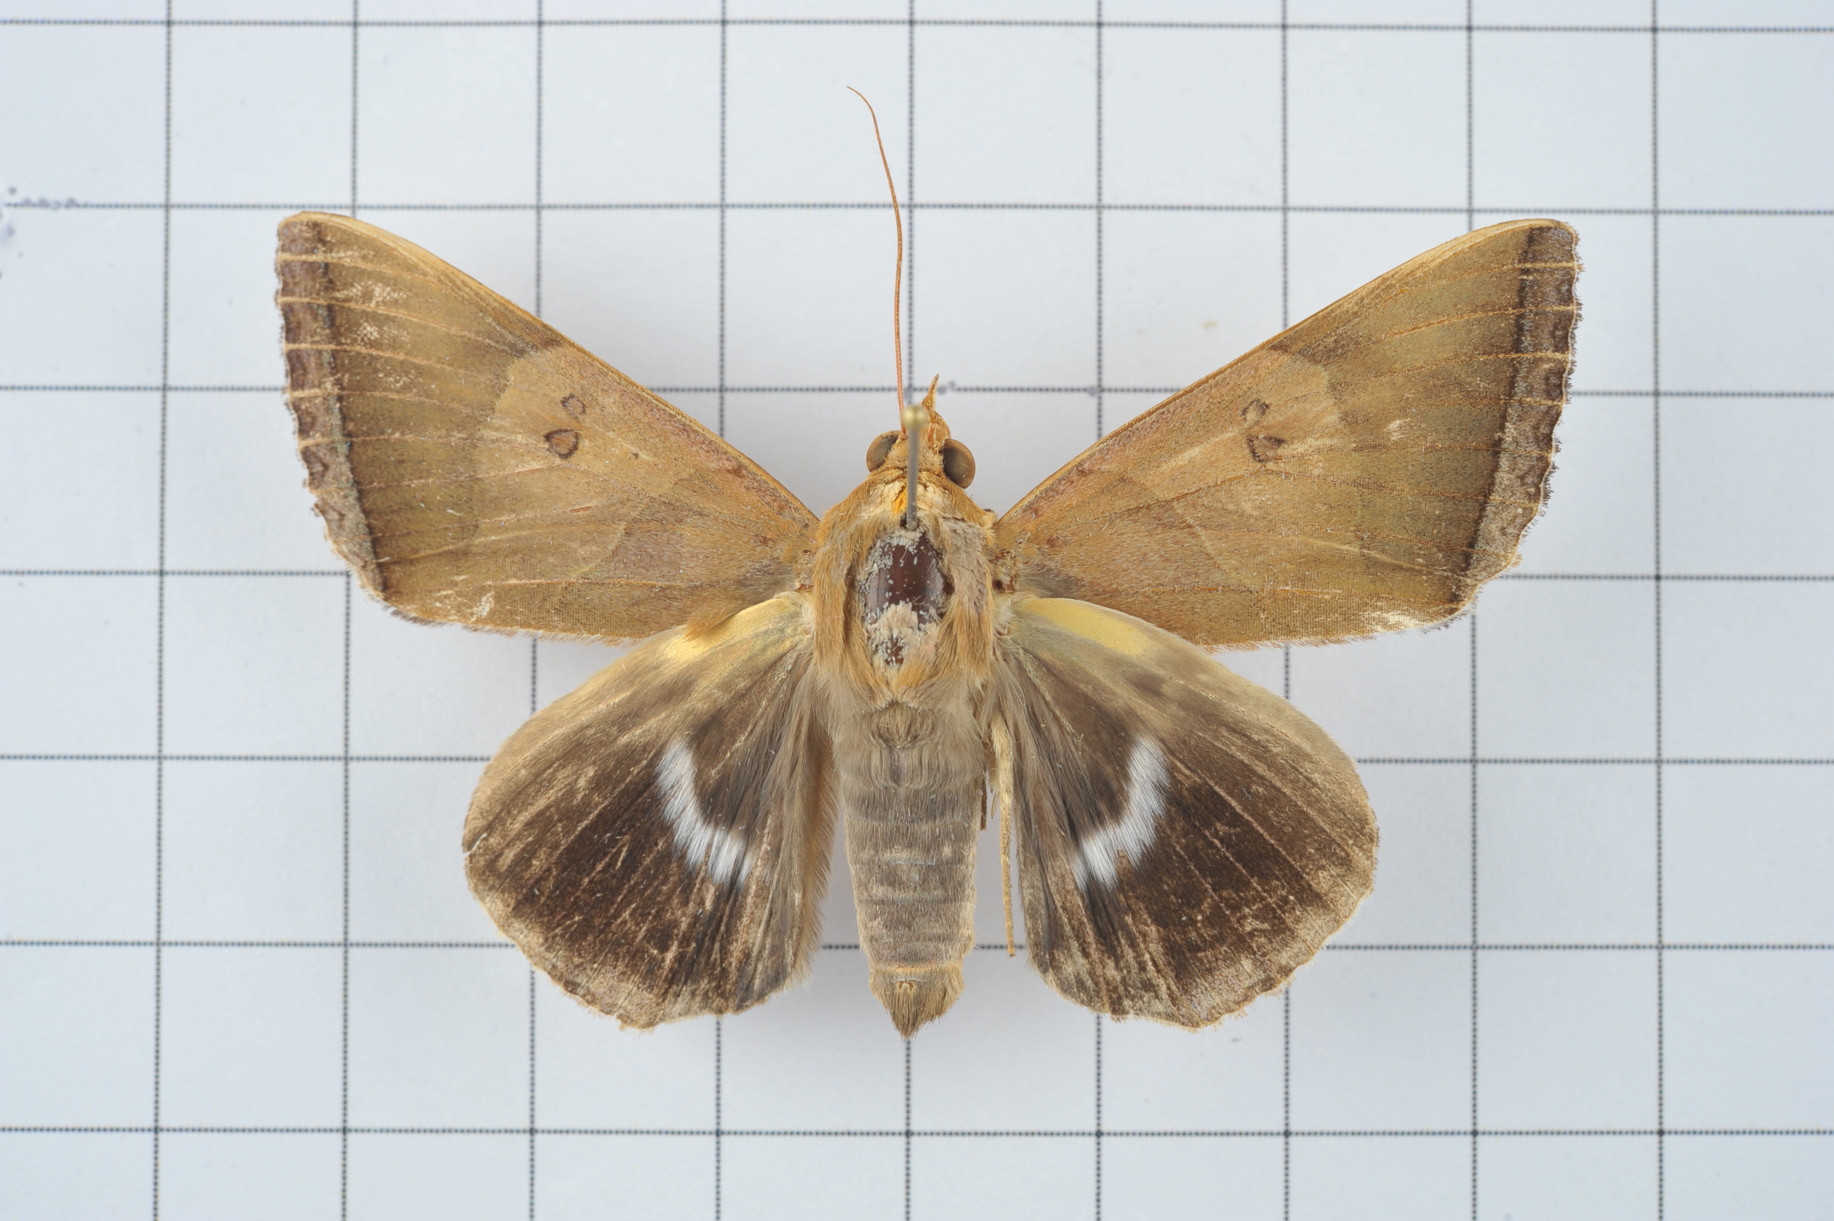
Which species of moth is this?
Artena dotata
